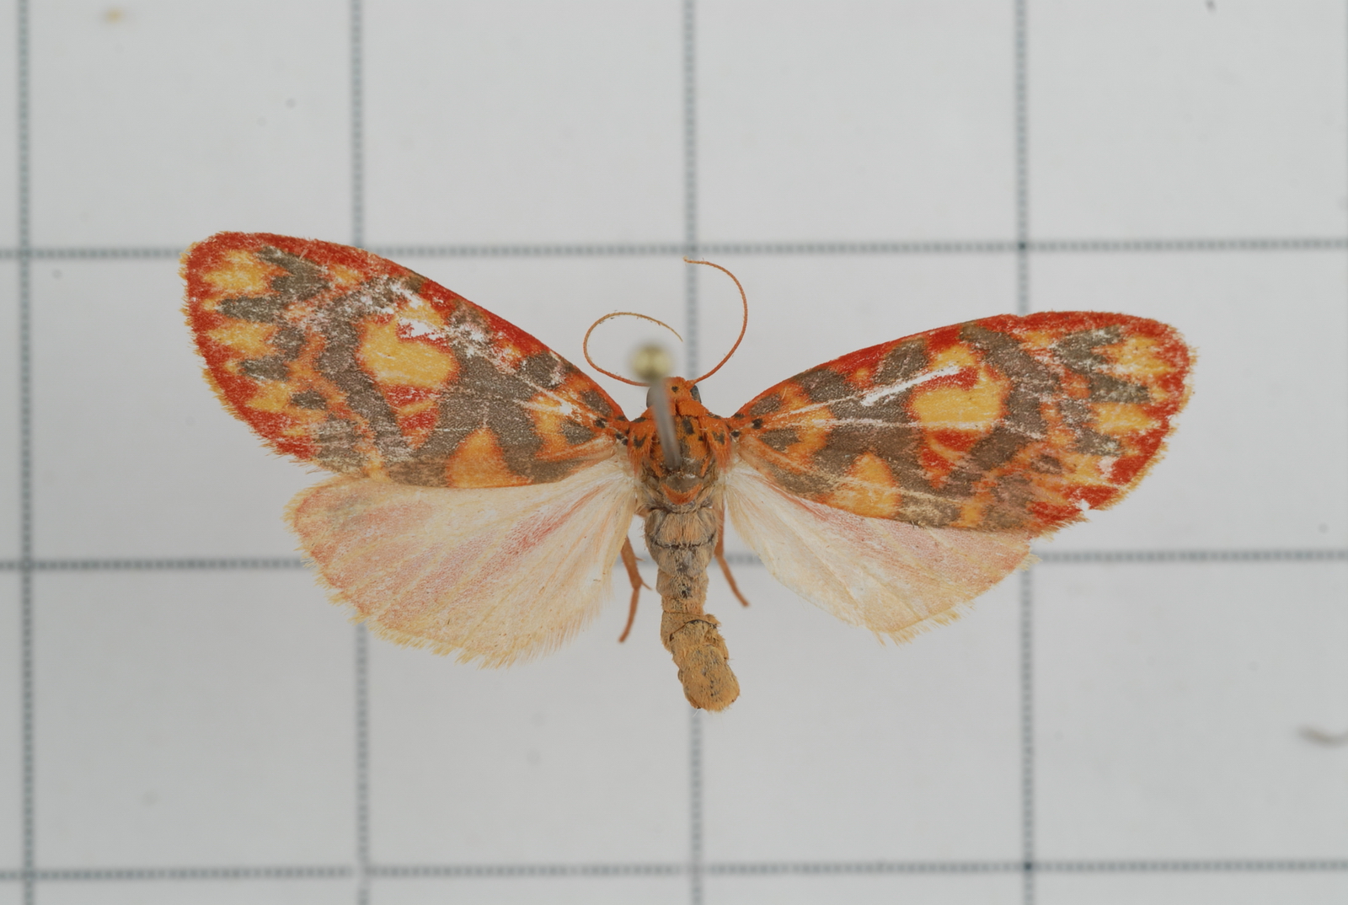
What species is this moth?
Floridasura tricolor
